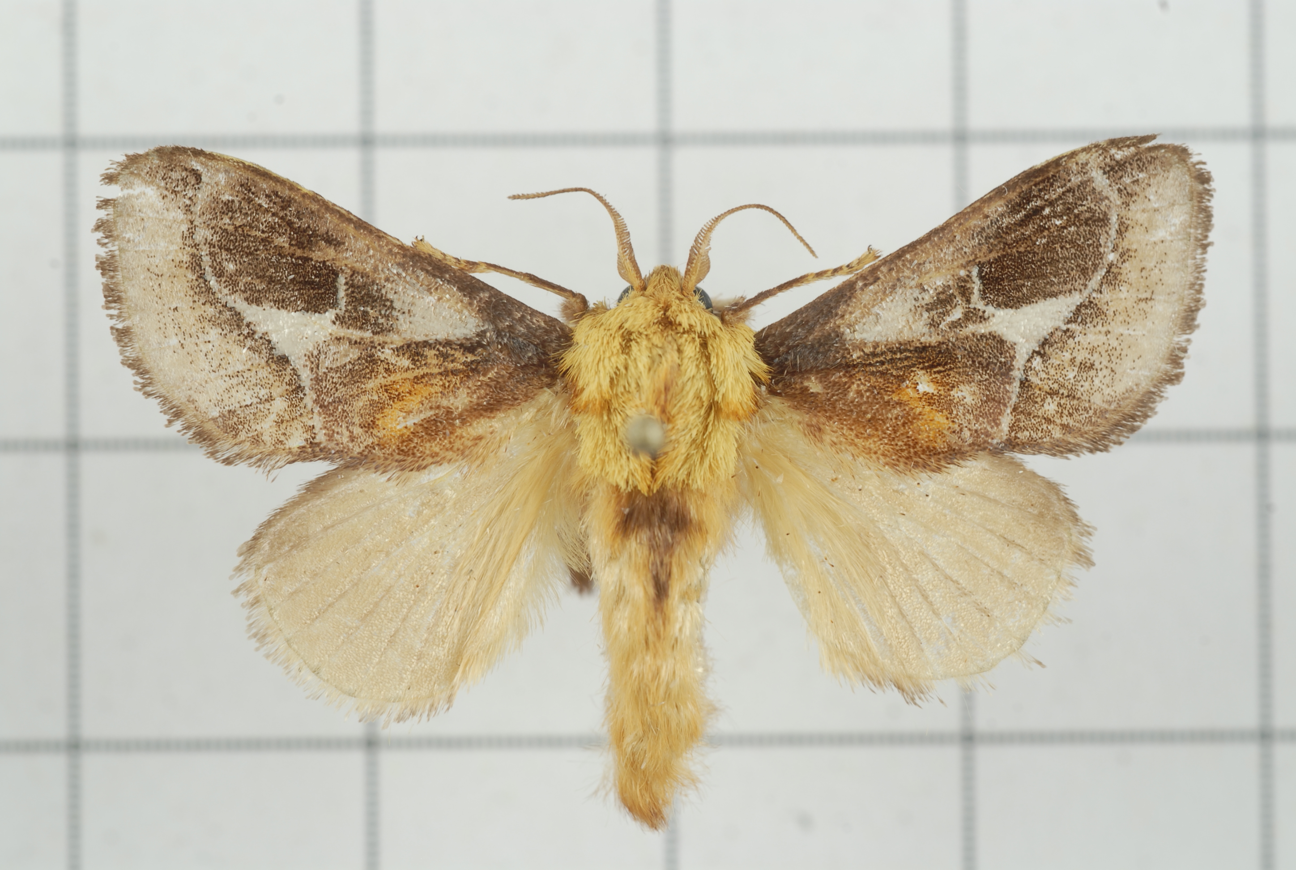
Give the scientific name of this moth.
Miresa fulgida
